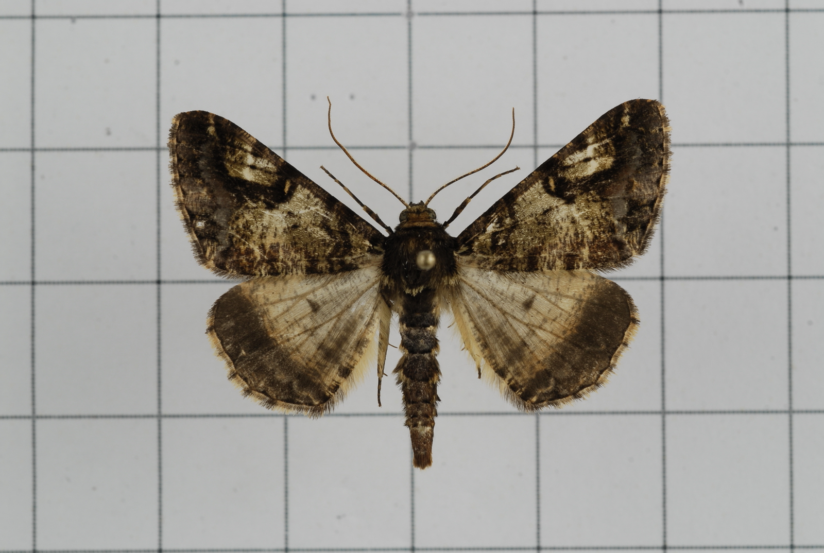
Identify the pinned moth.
Gasterocome pannosaria orta
